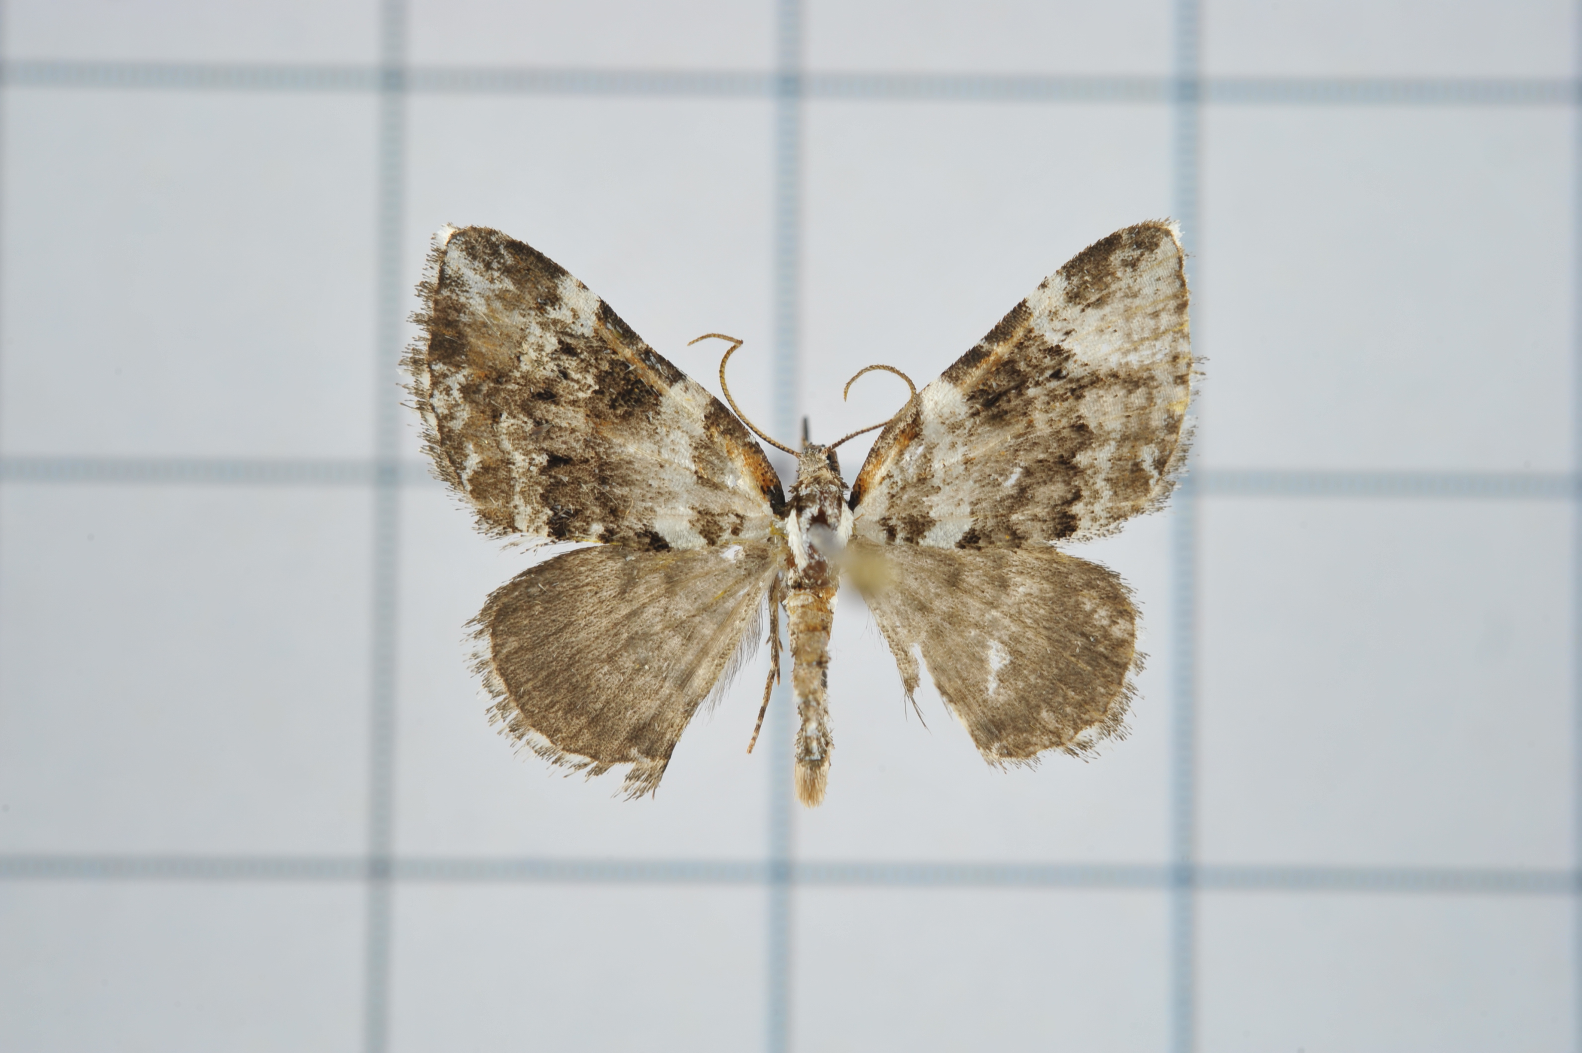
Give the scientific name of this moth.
Perizoma fasciaria
